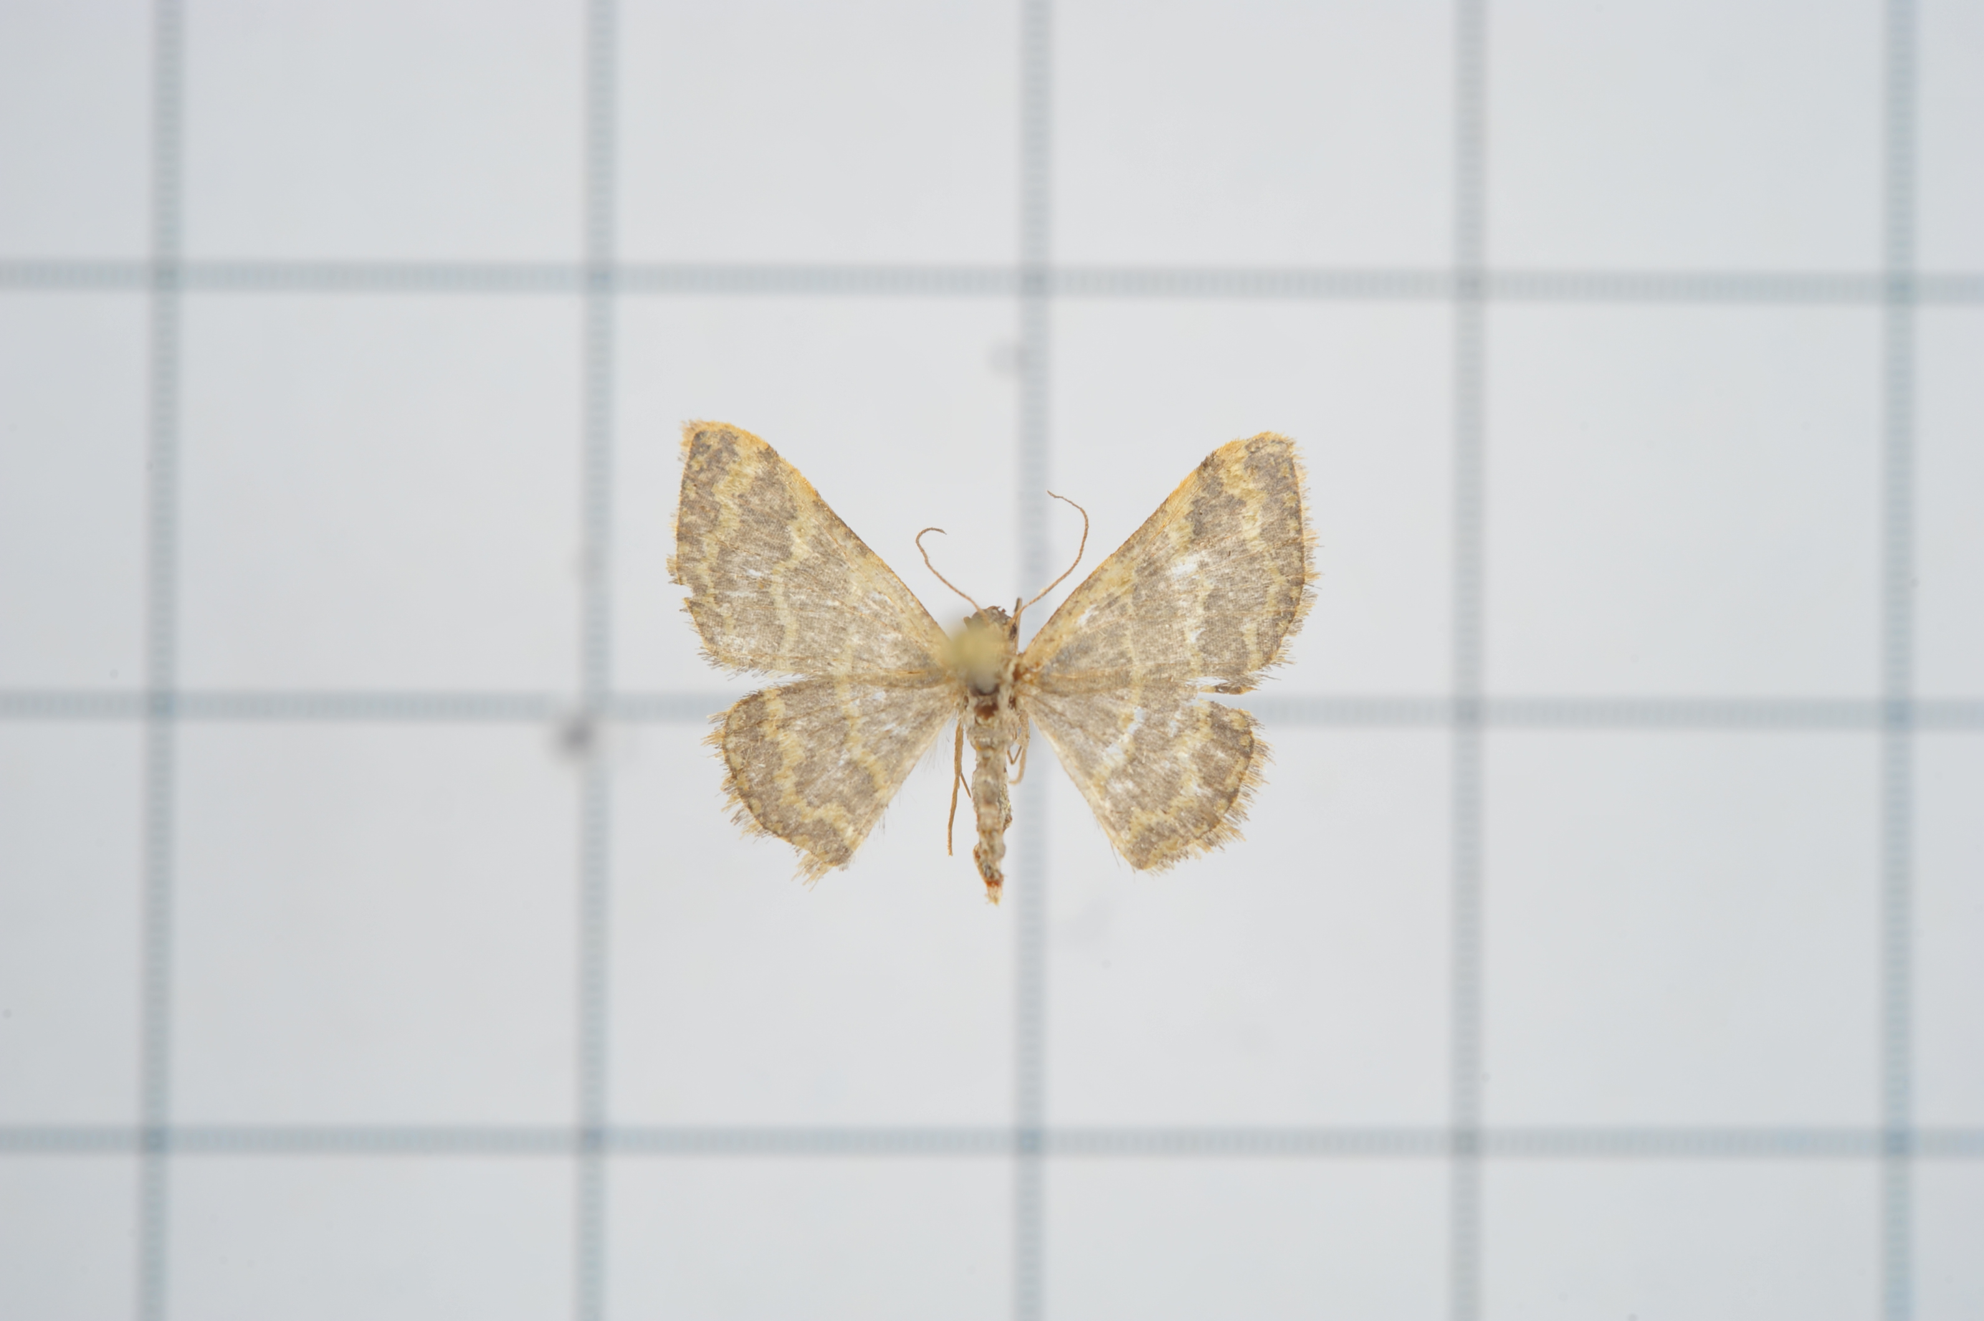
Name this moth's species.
Idaea costiguttata
